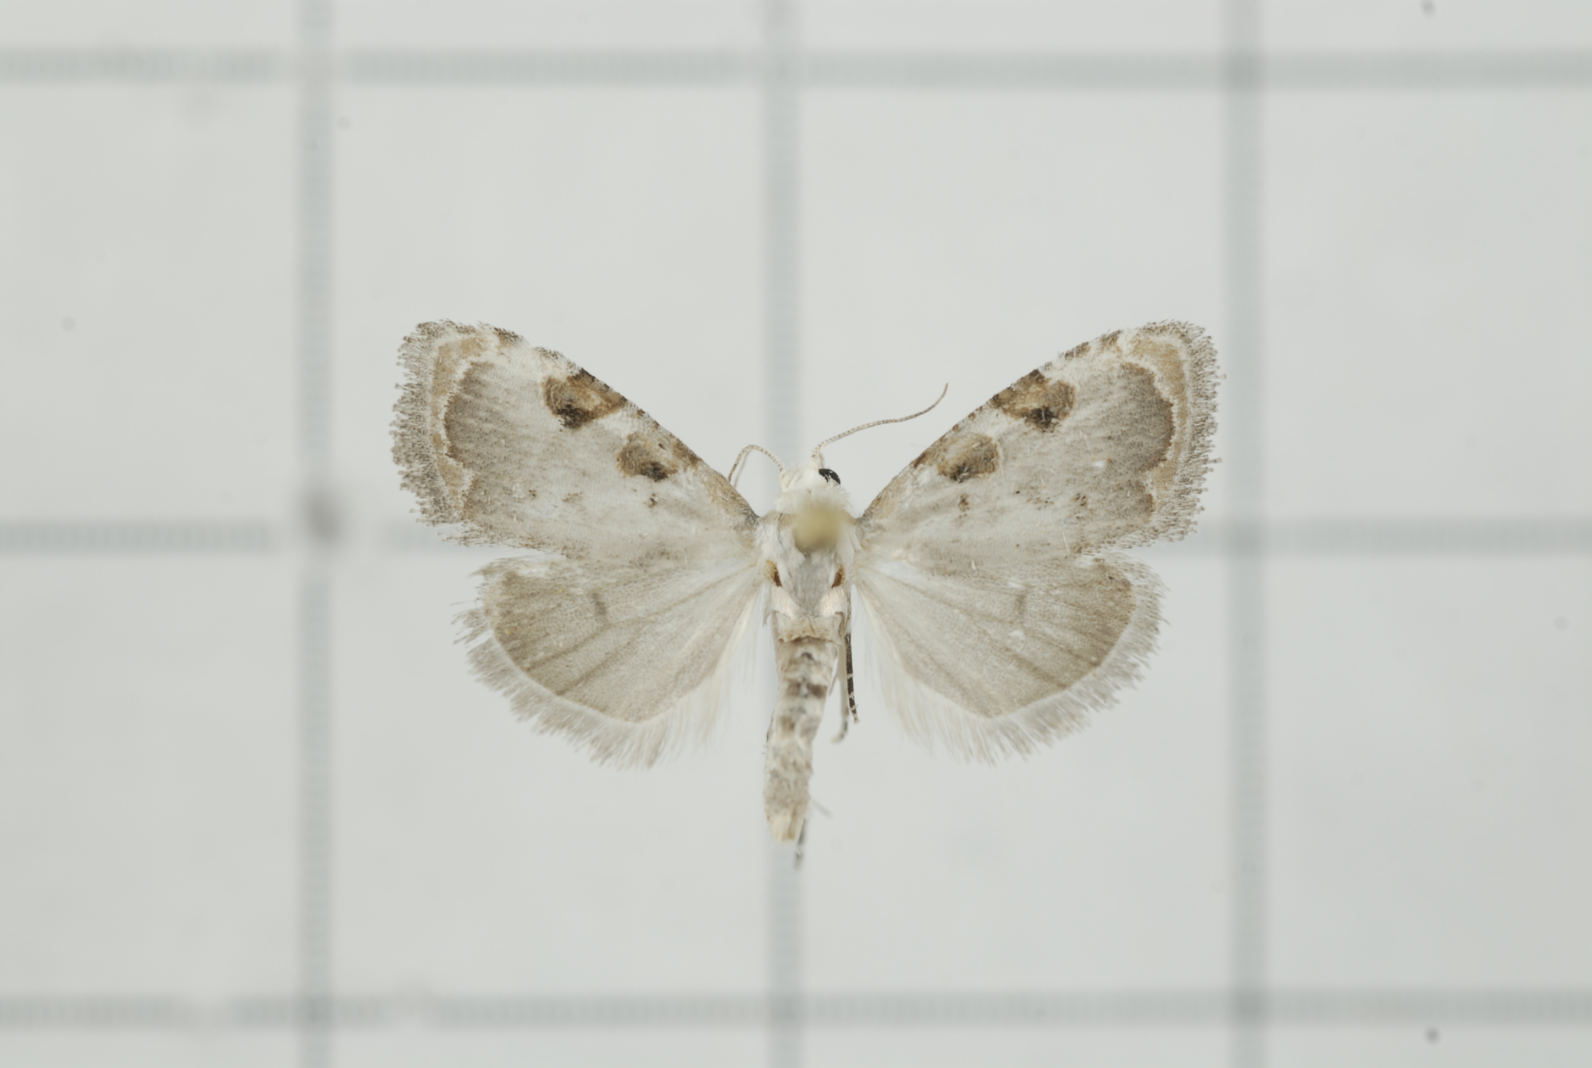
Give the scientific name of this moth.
Nola marginata
